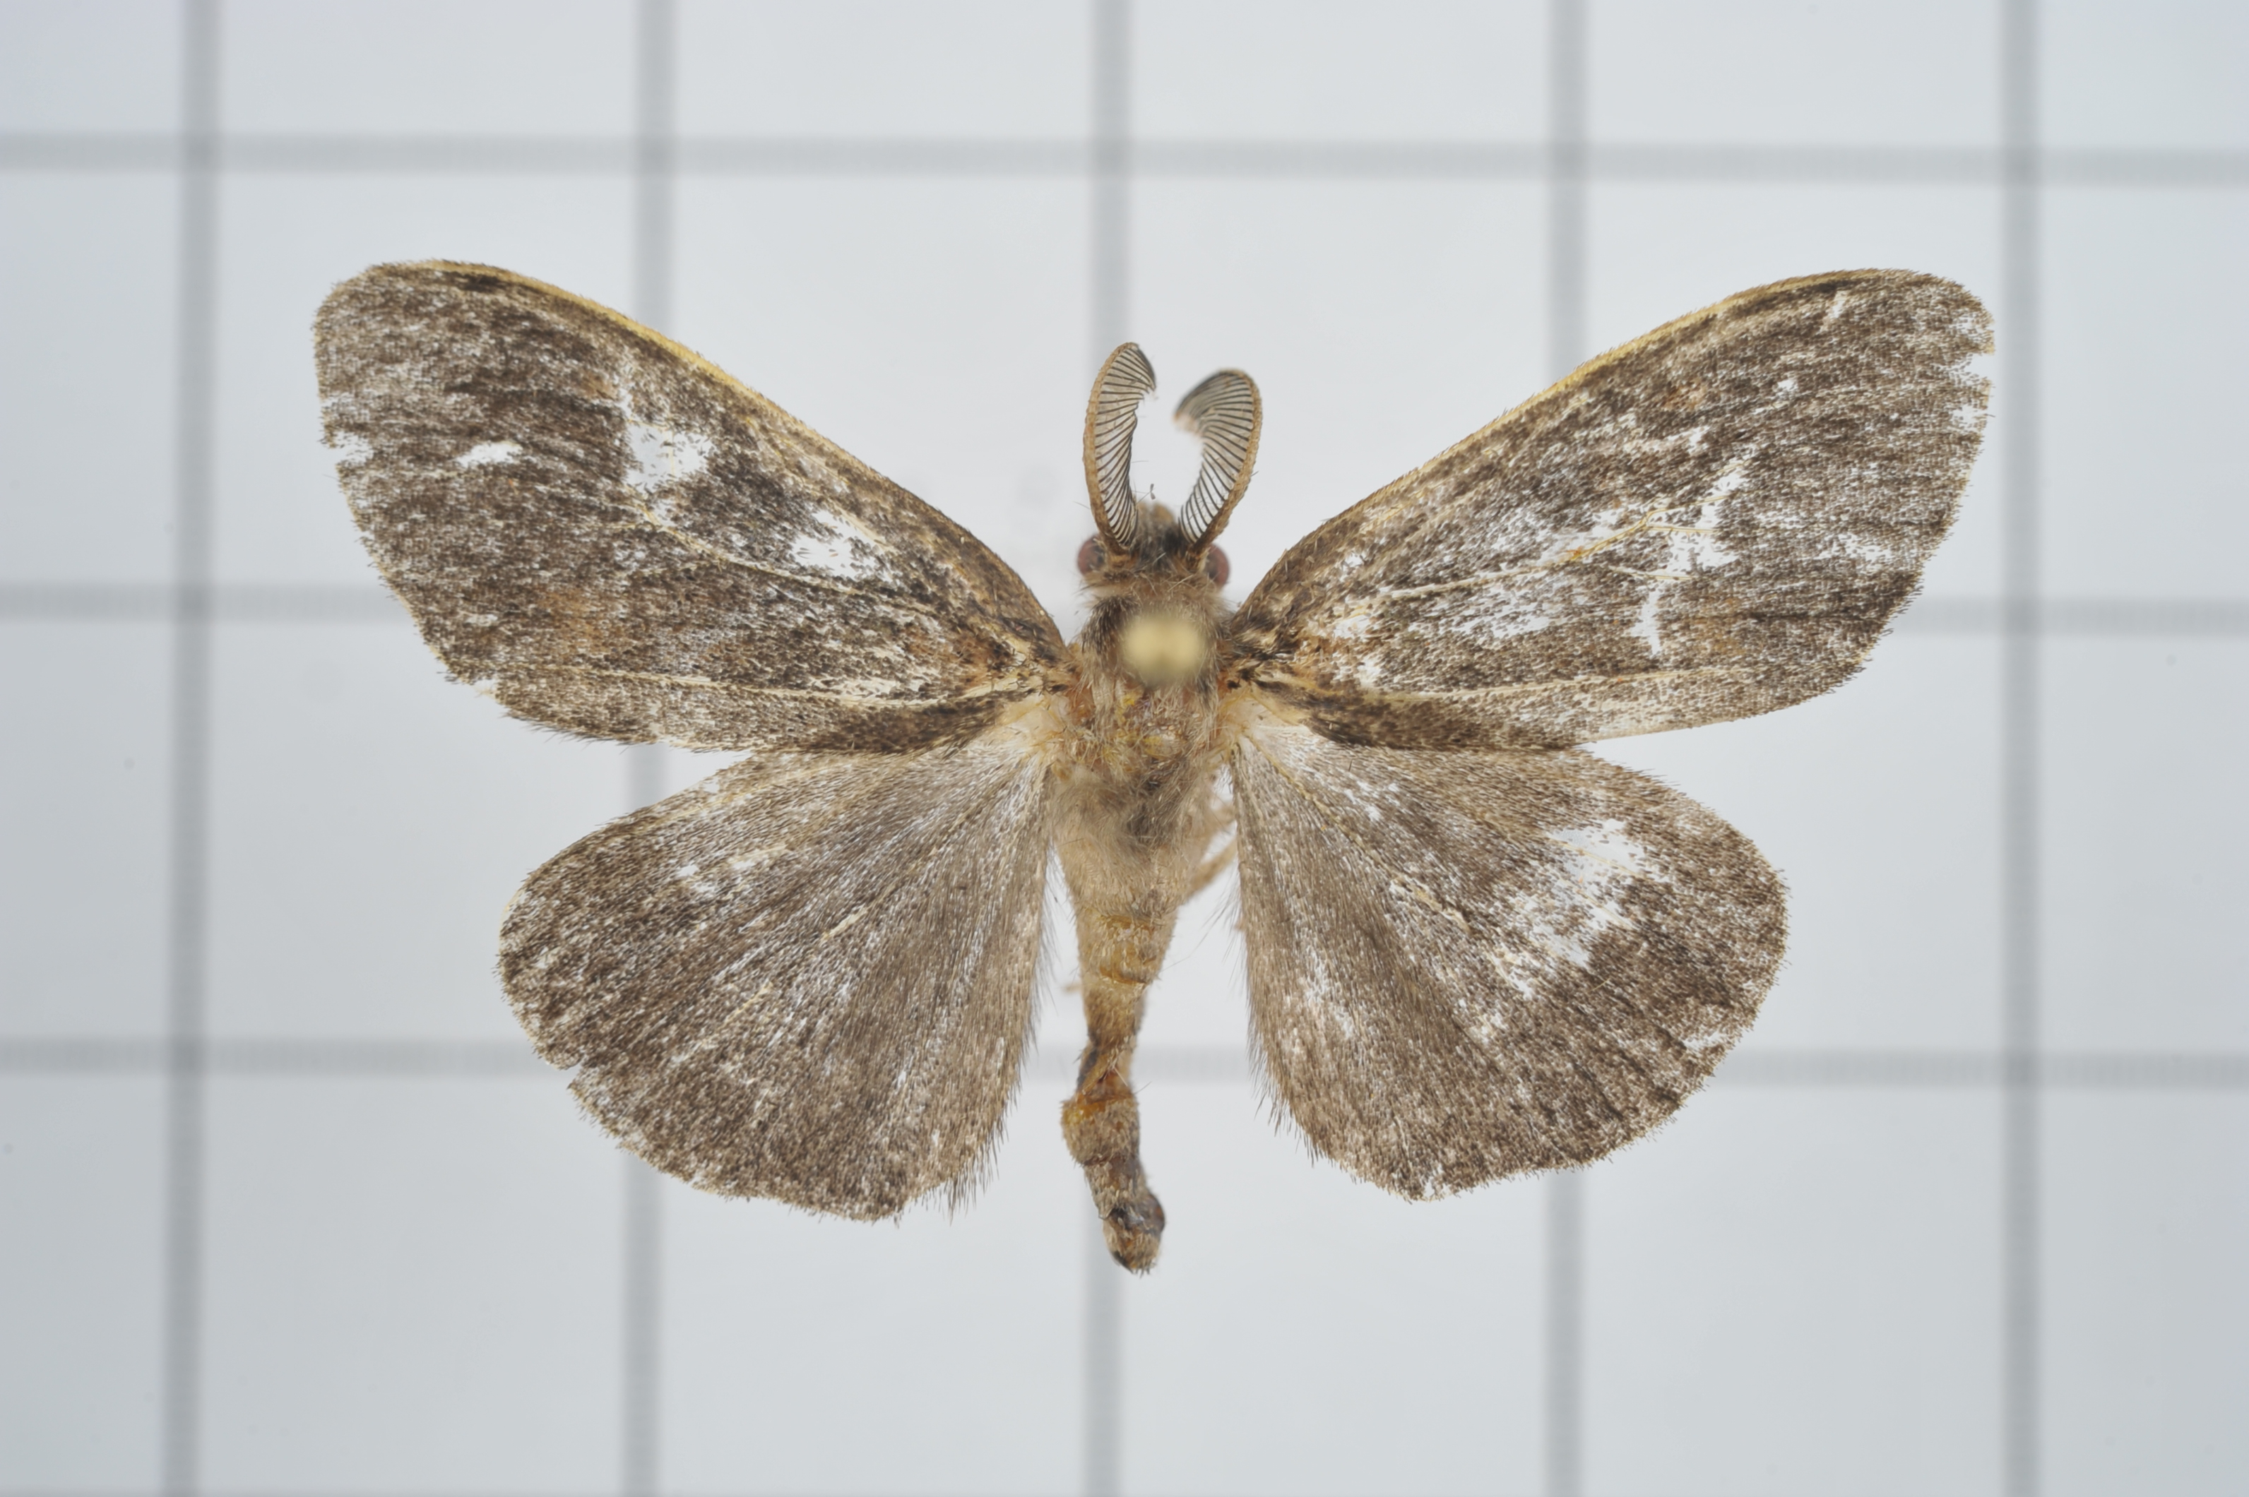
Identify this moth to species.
Olene dudgeoni
